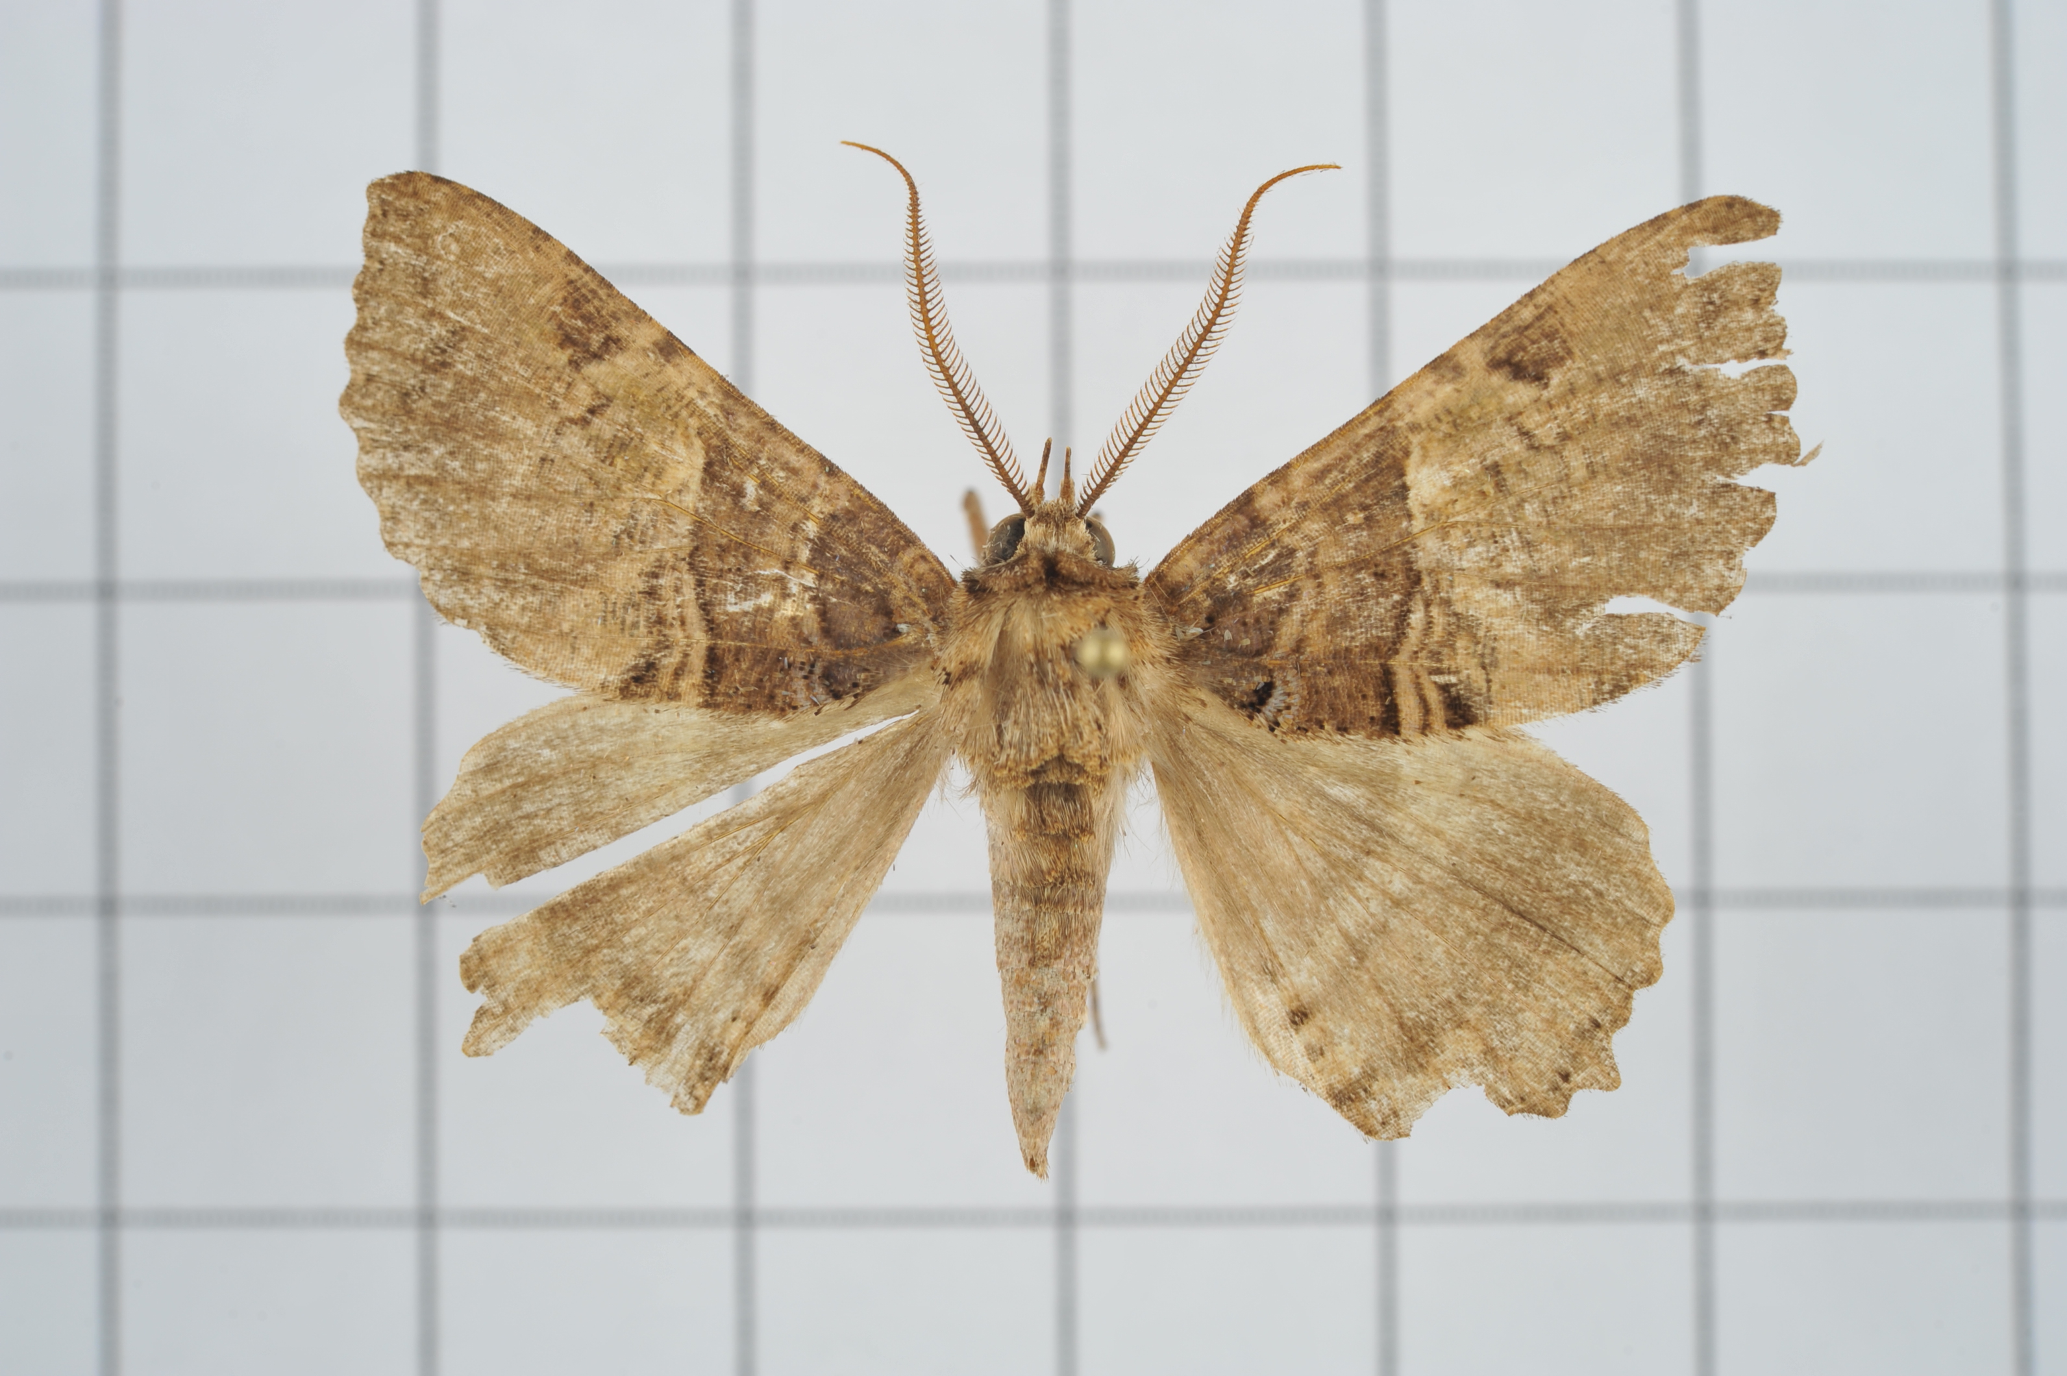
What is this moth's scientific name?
Daddala lucilla
